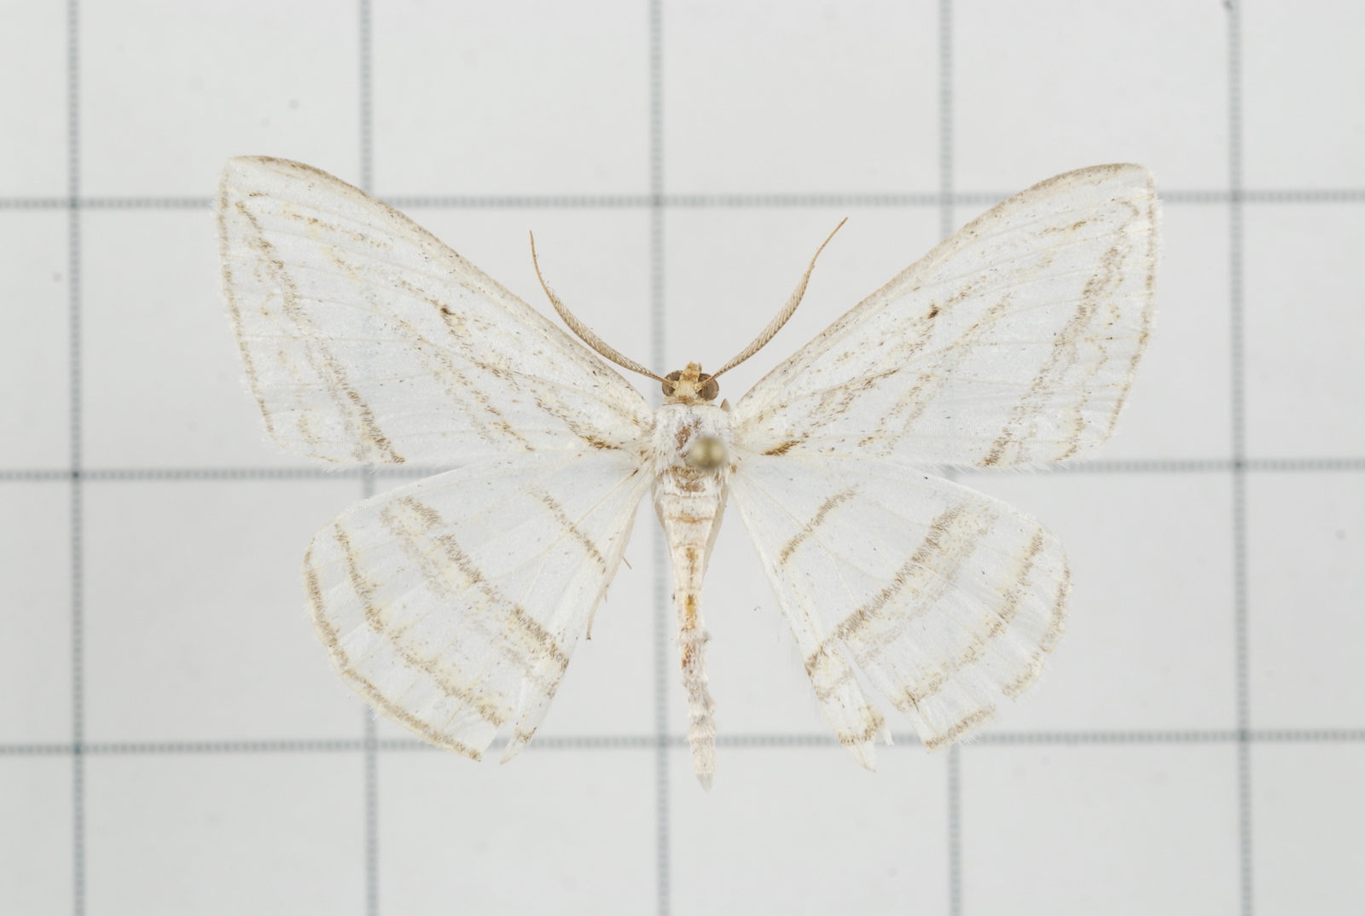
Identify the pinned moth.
Orthocabera sericea sericea
